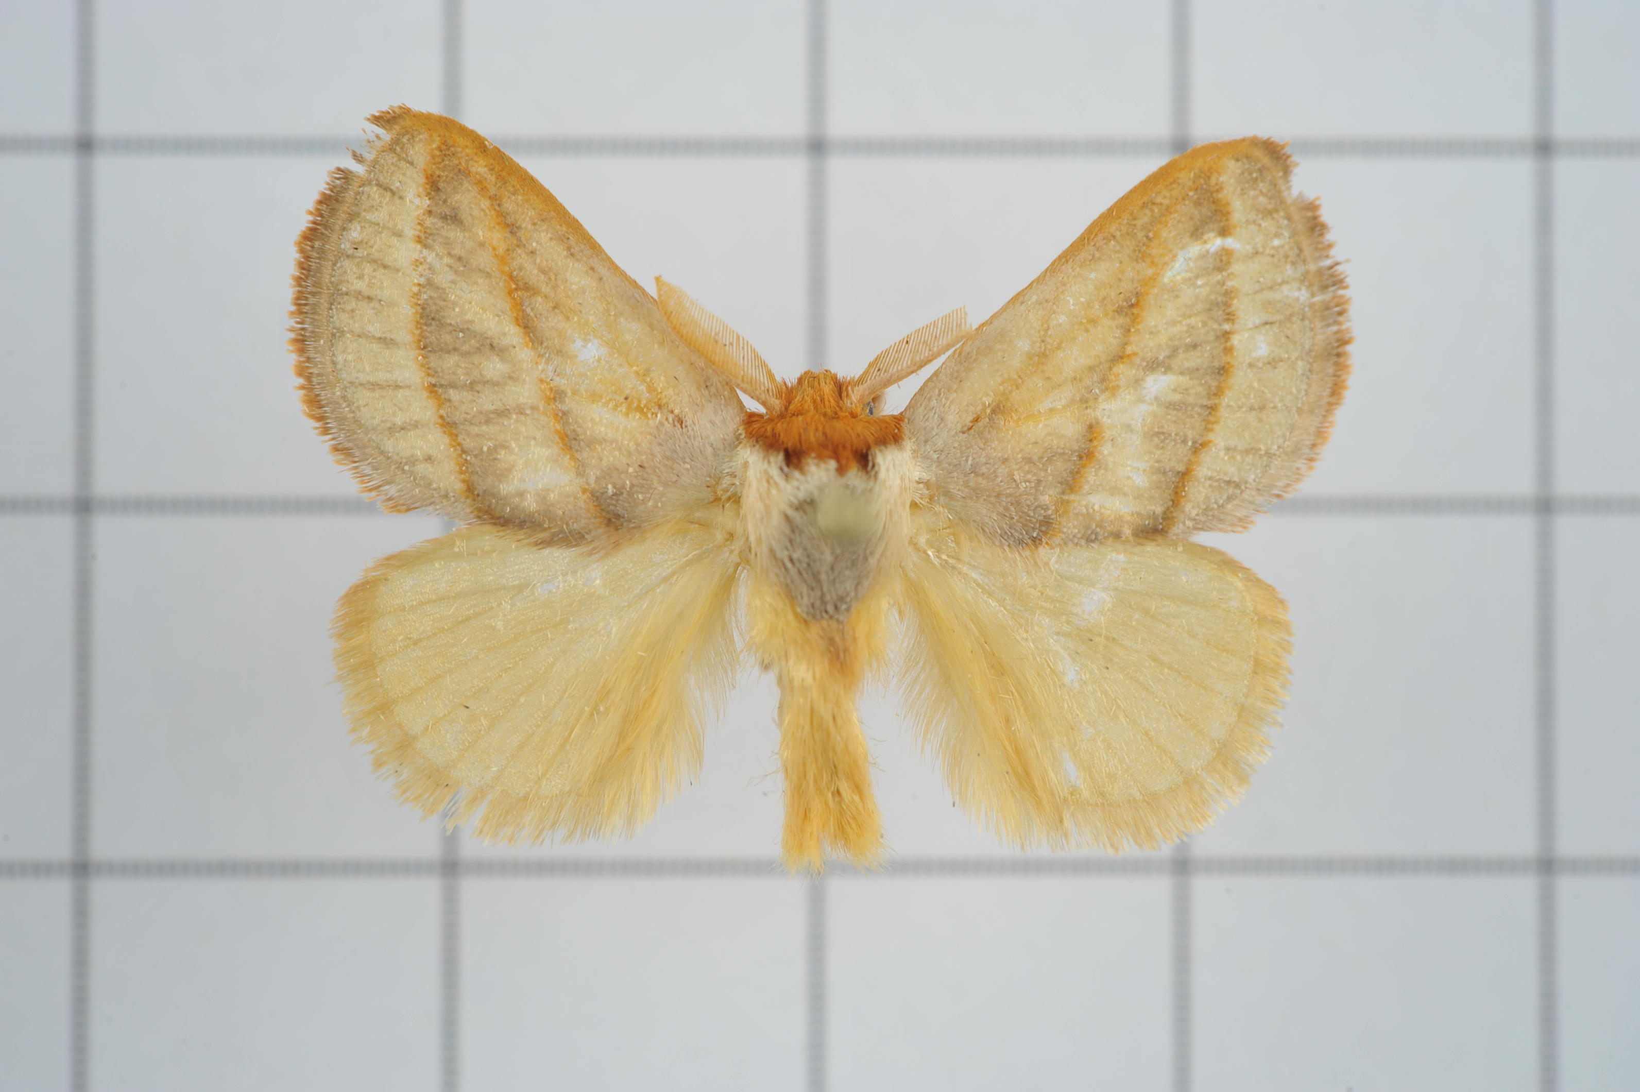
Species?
Cania heppneri
